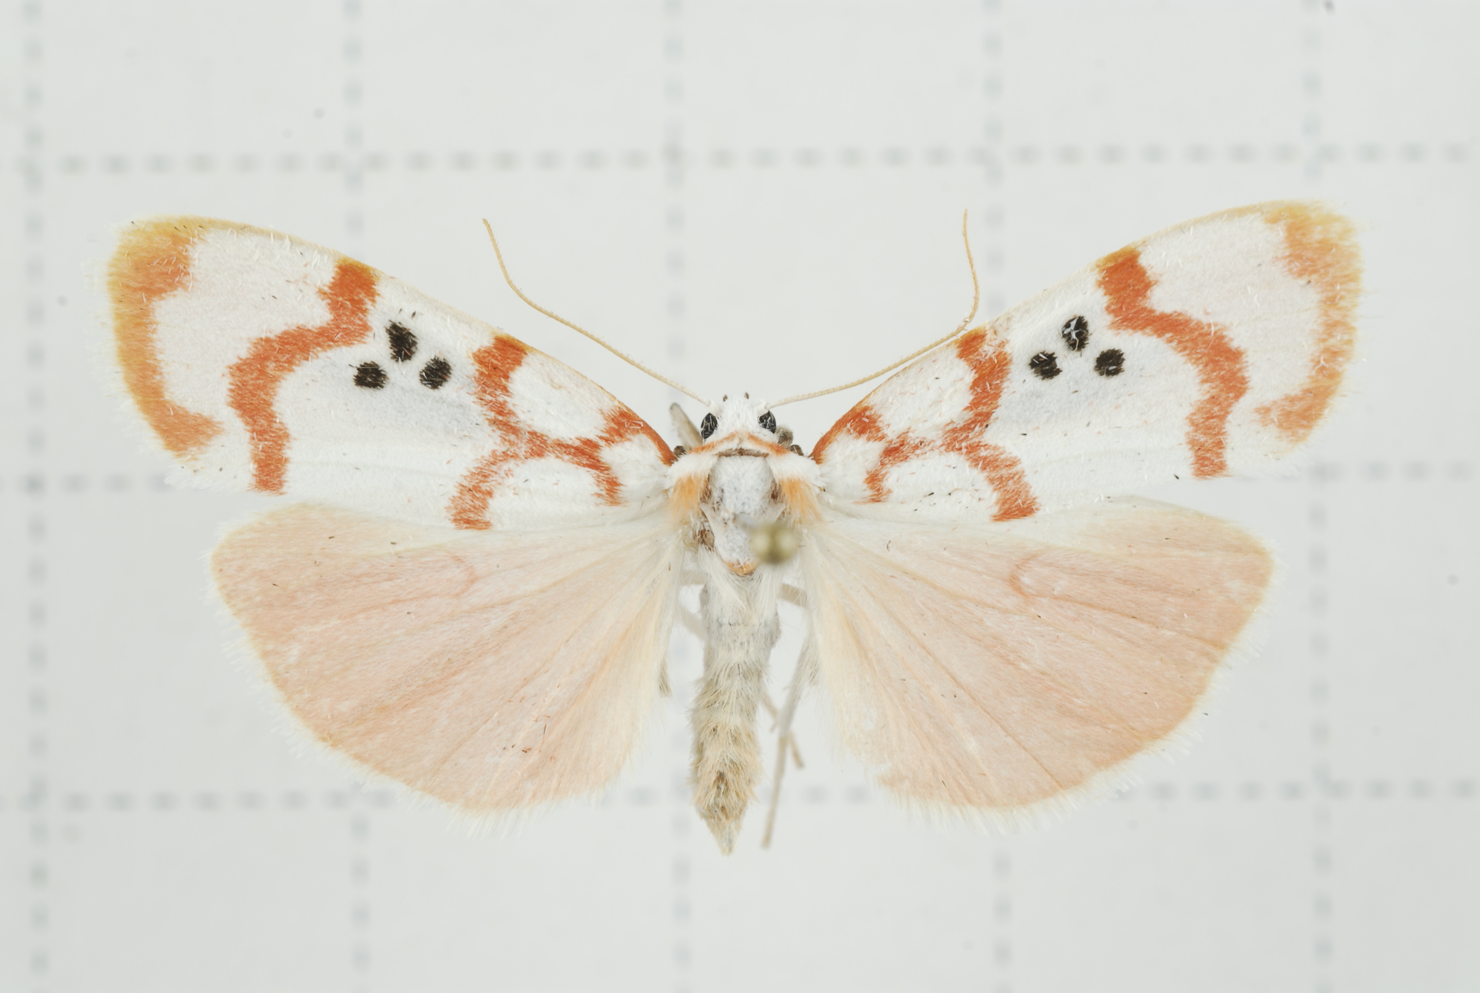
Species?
Cyana formosana
